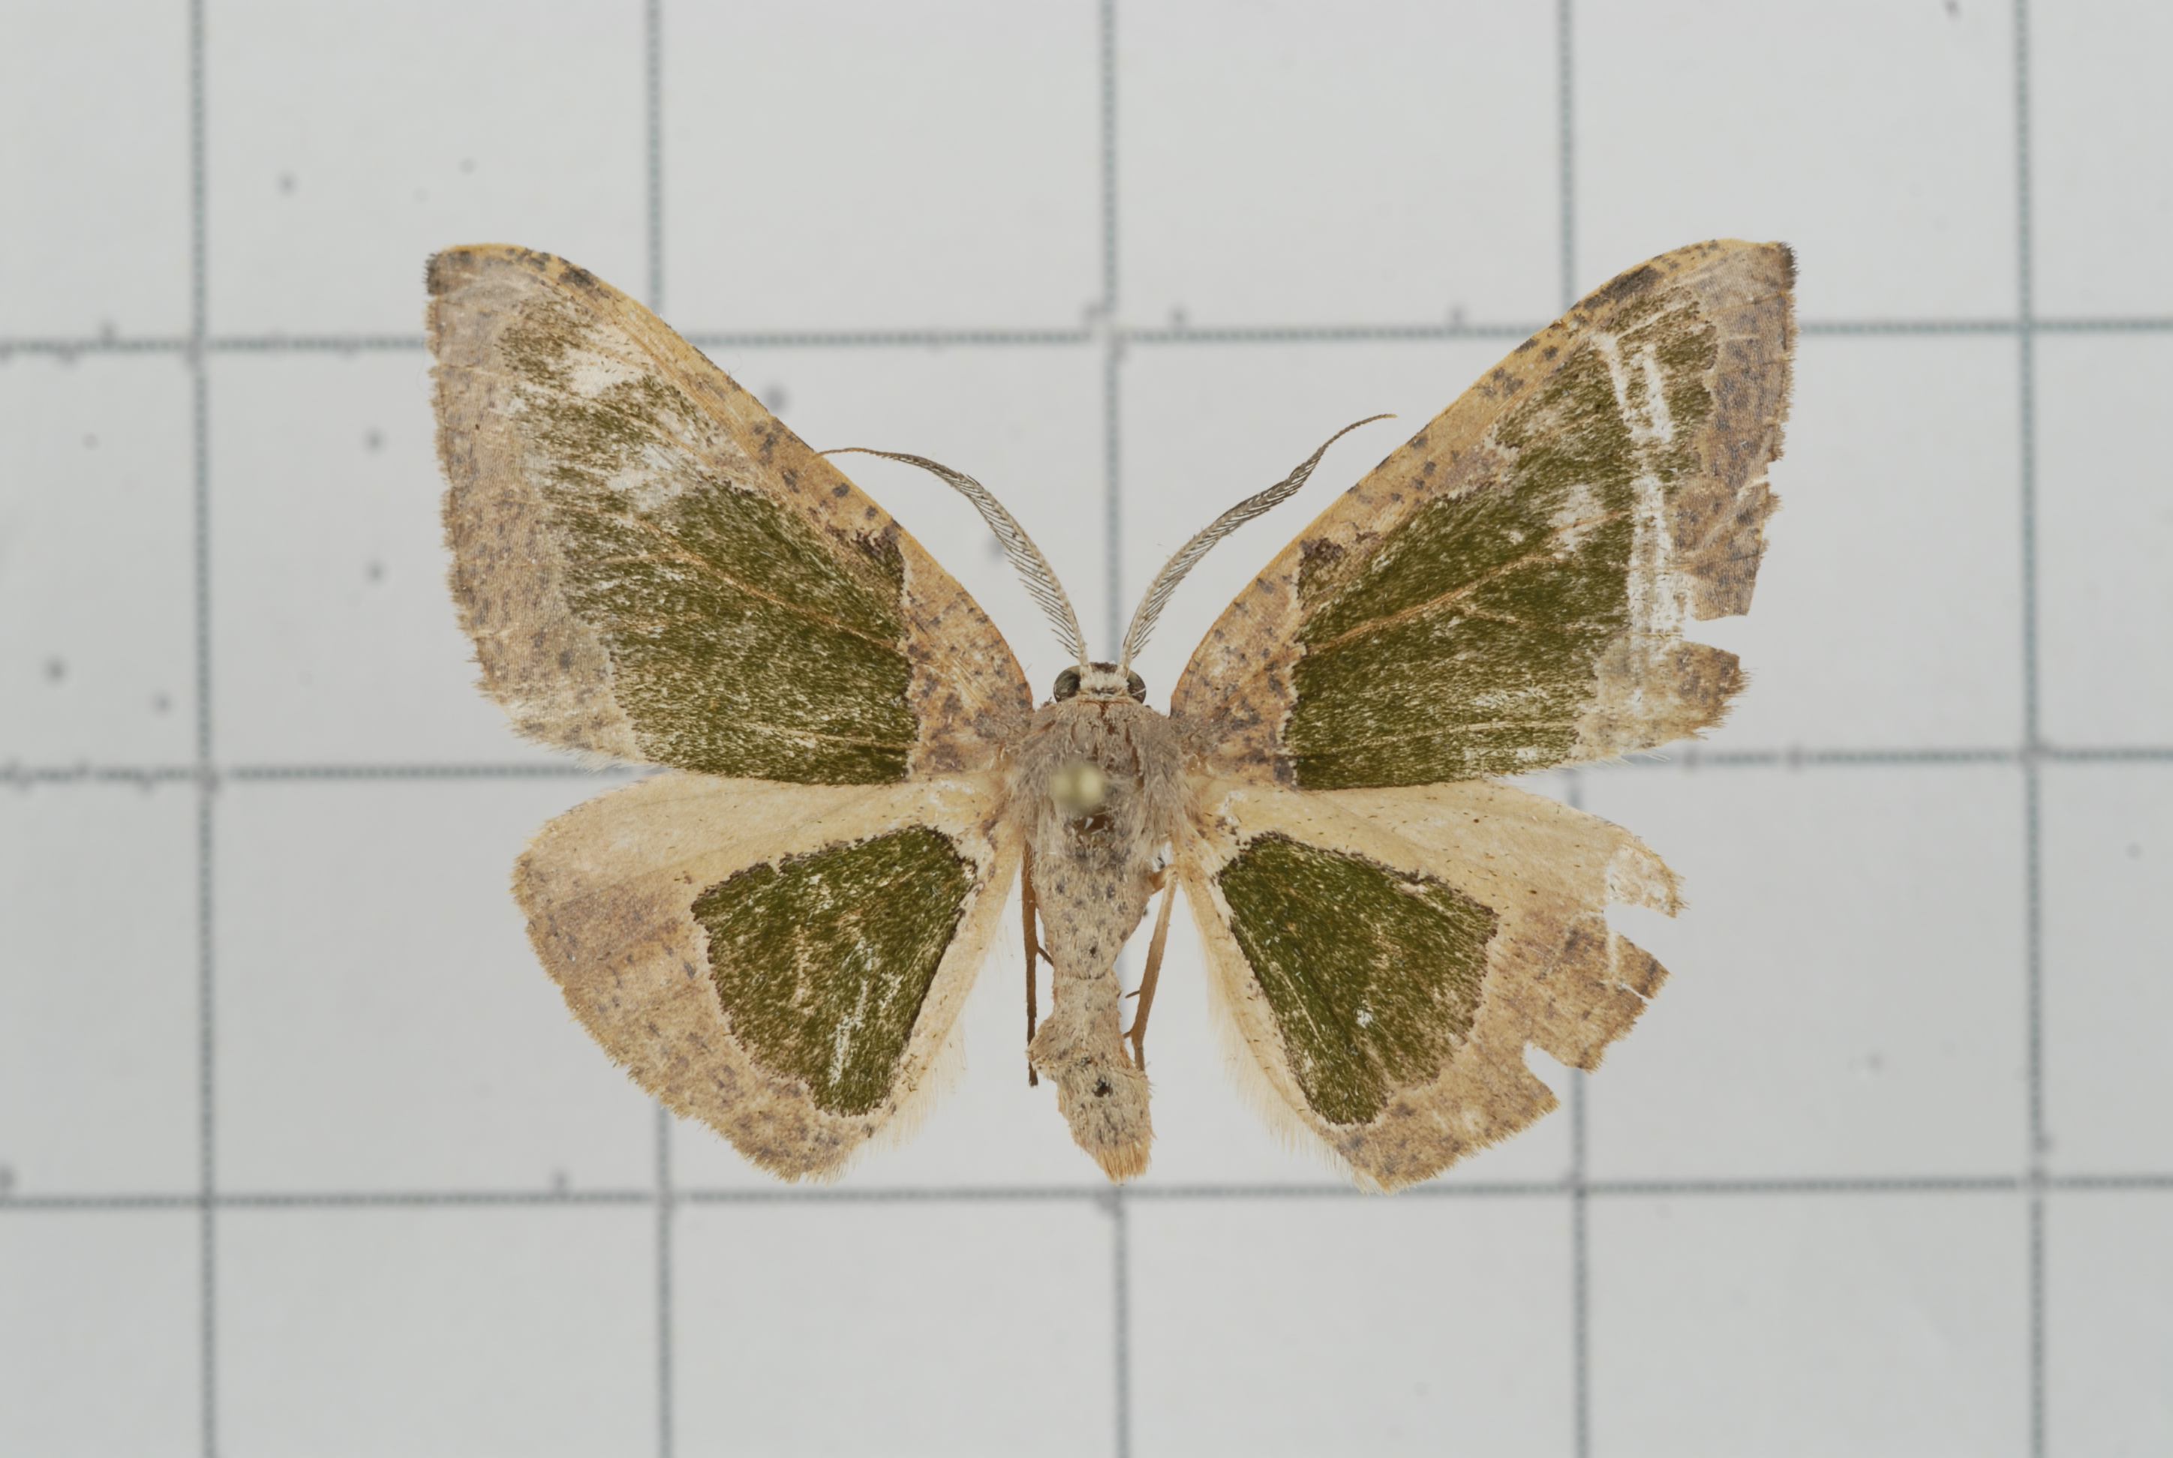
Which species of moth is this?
Celenna festivaria formosensis
